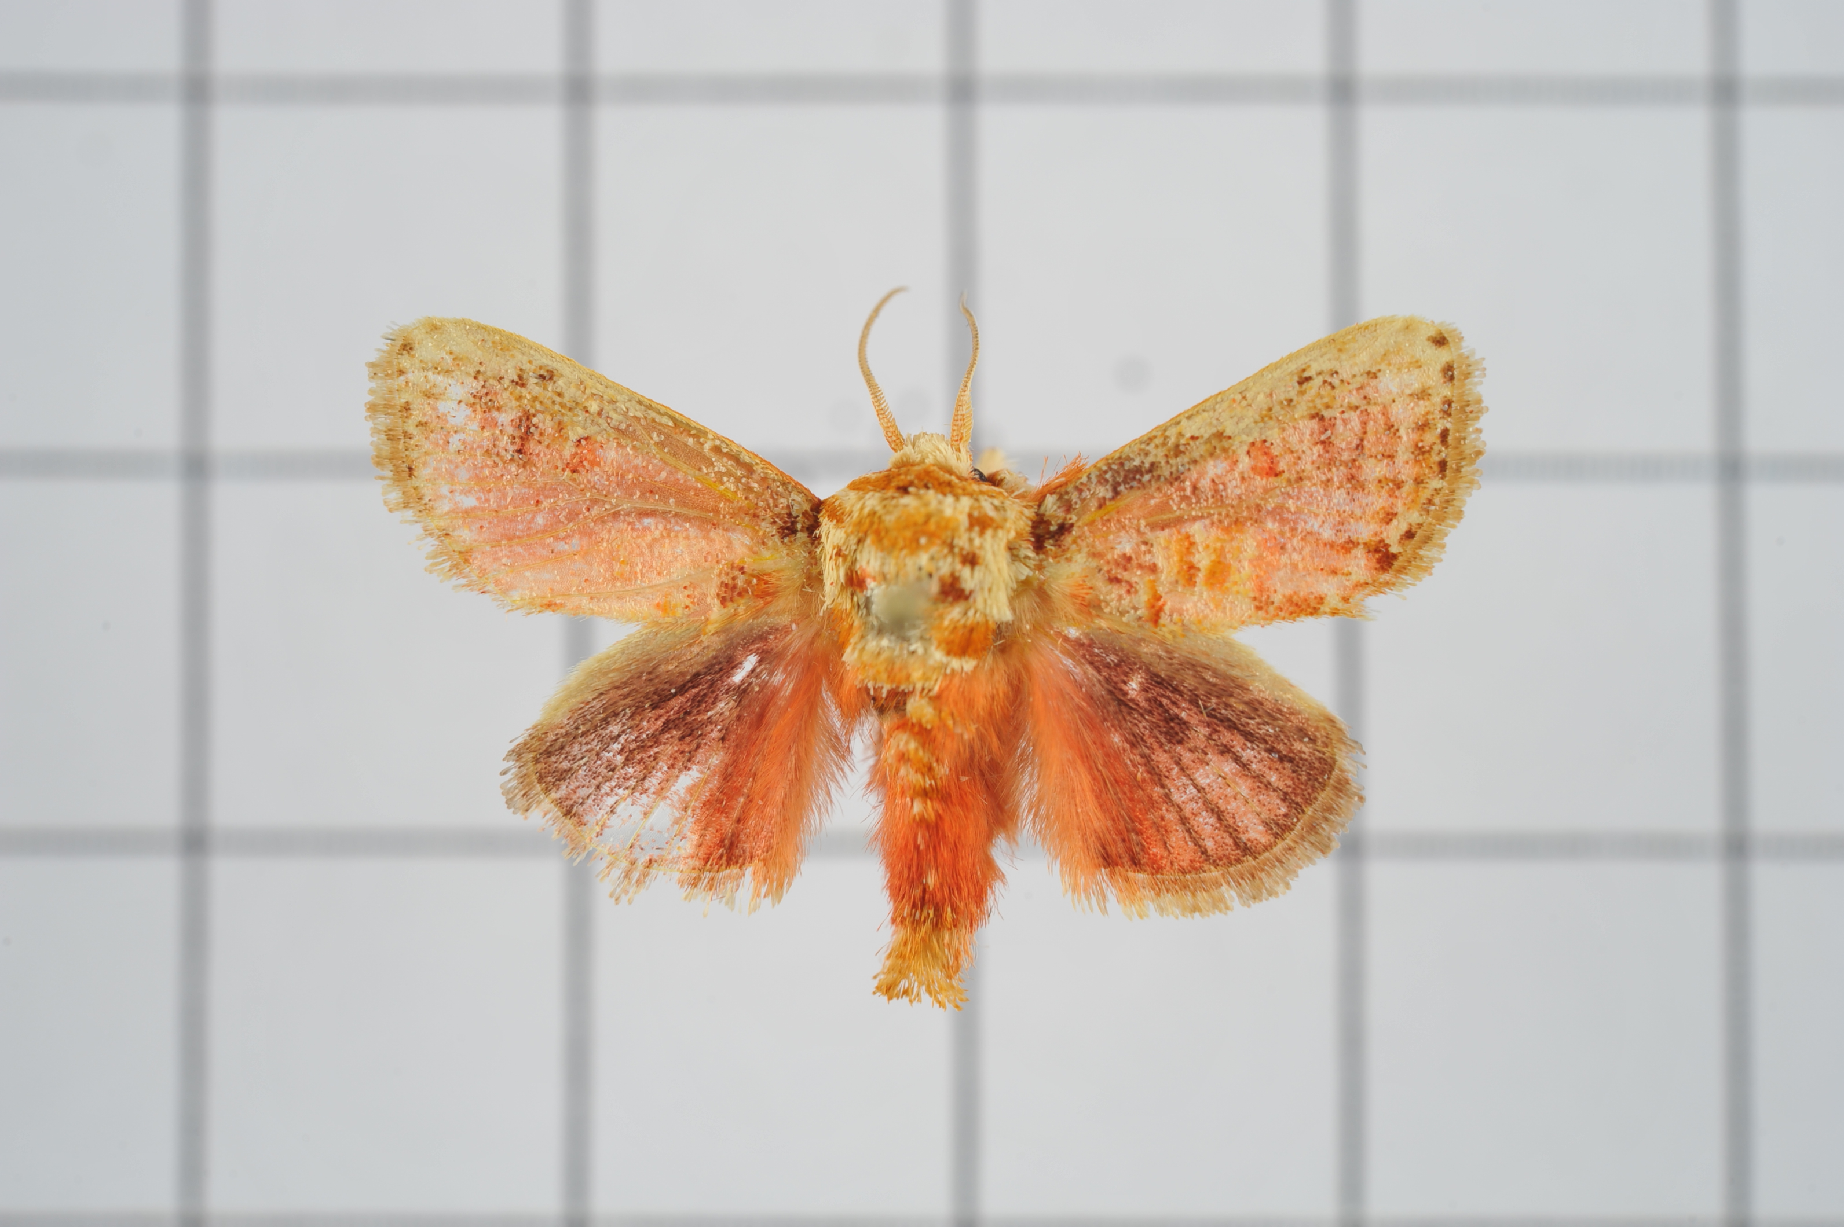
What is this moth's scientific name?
Demonarosa rufotessellata subrosea
